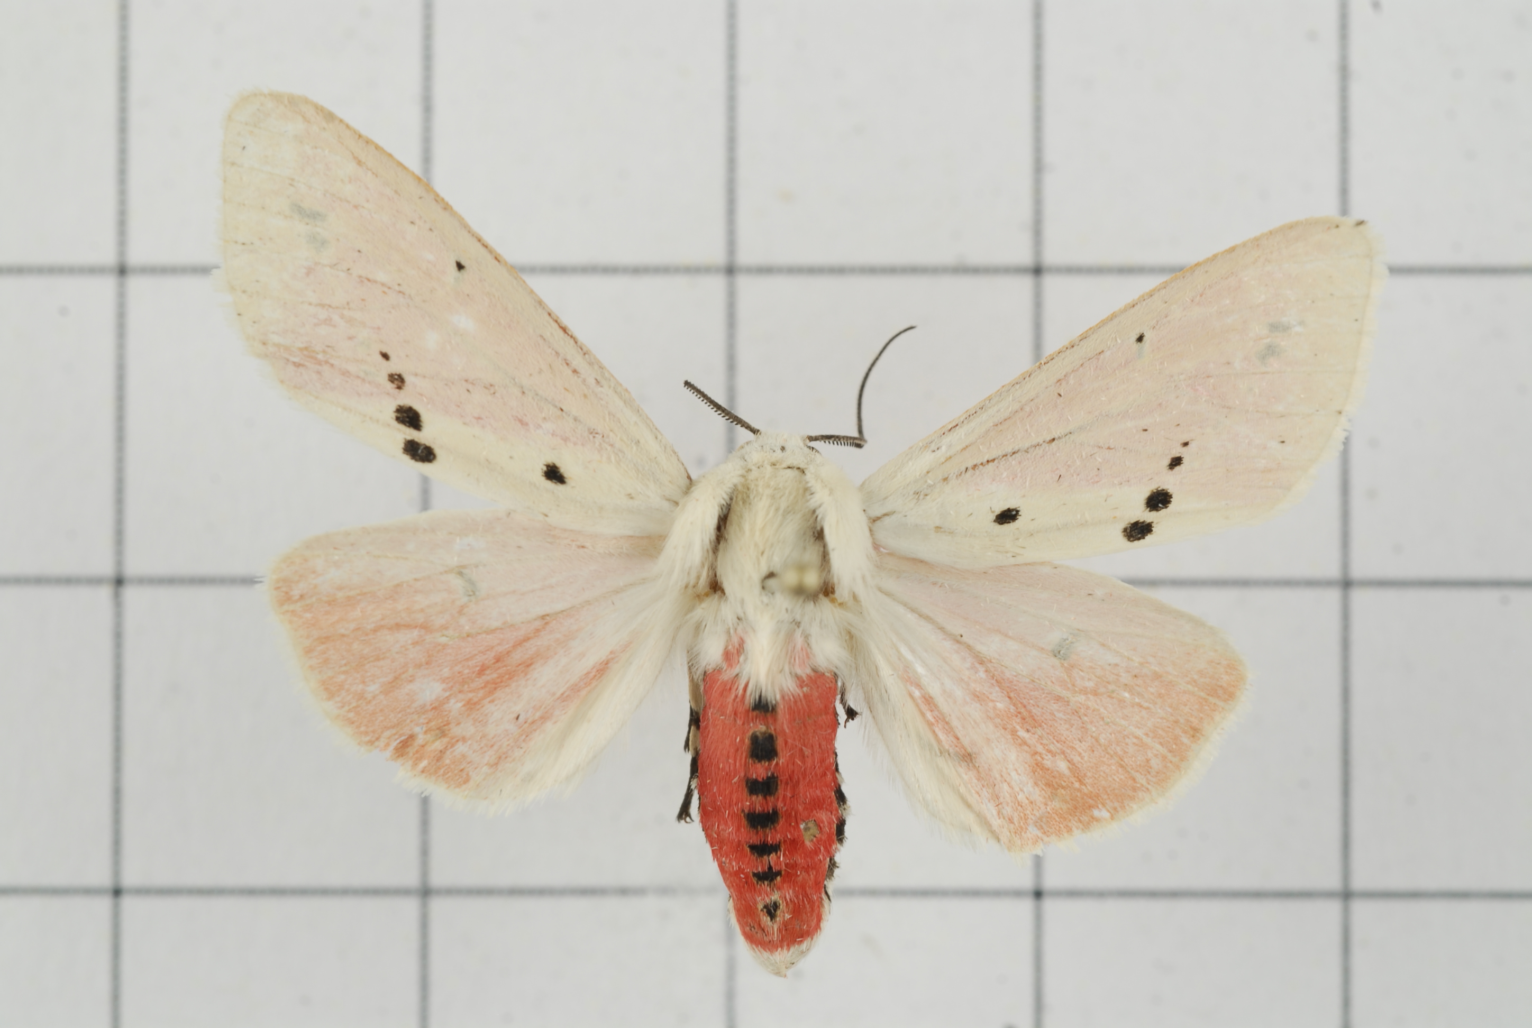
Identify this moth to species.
Spilarctia subcarnea
